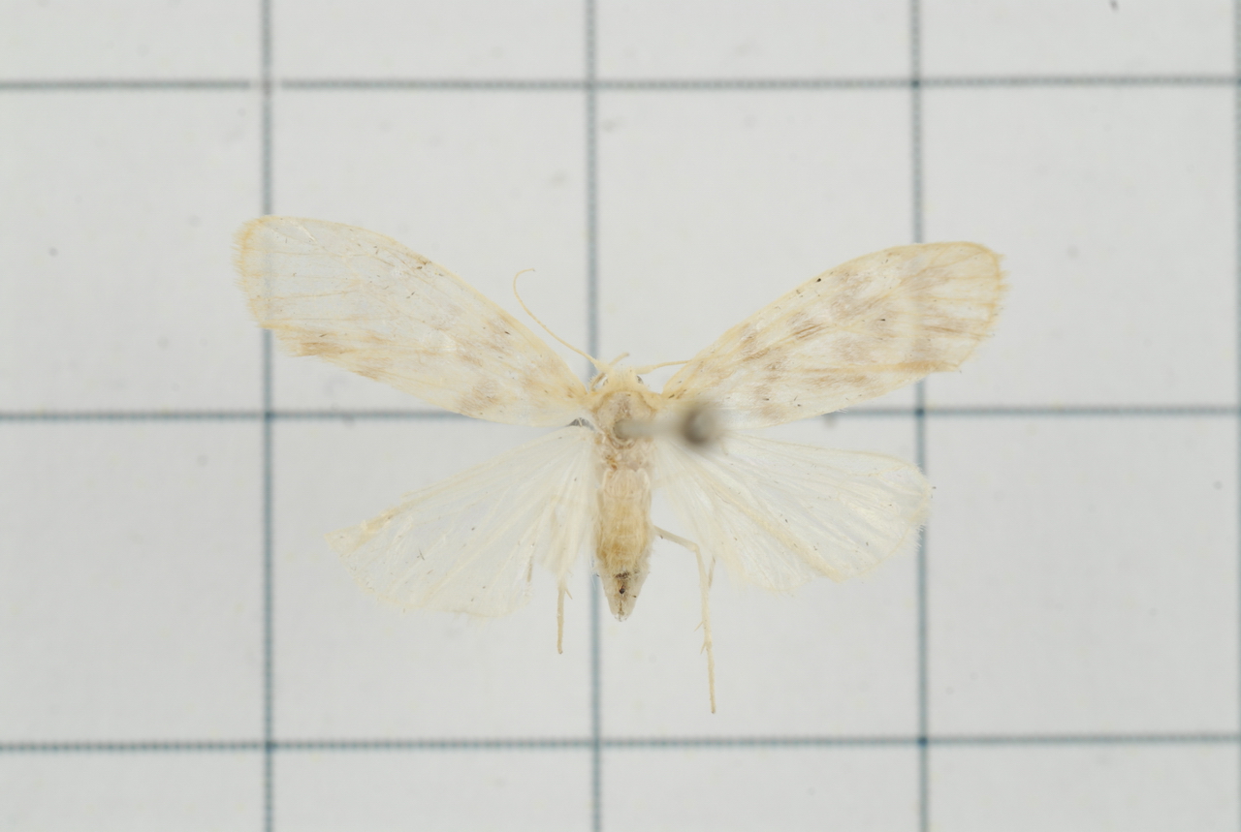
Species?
Hemipsilia coavestis
